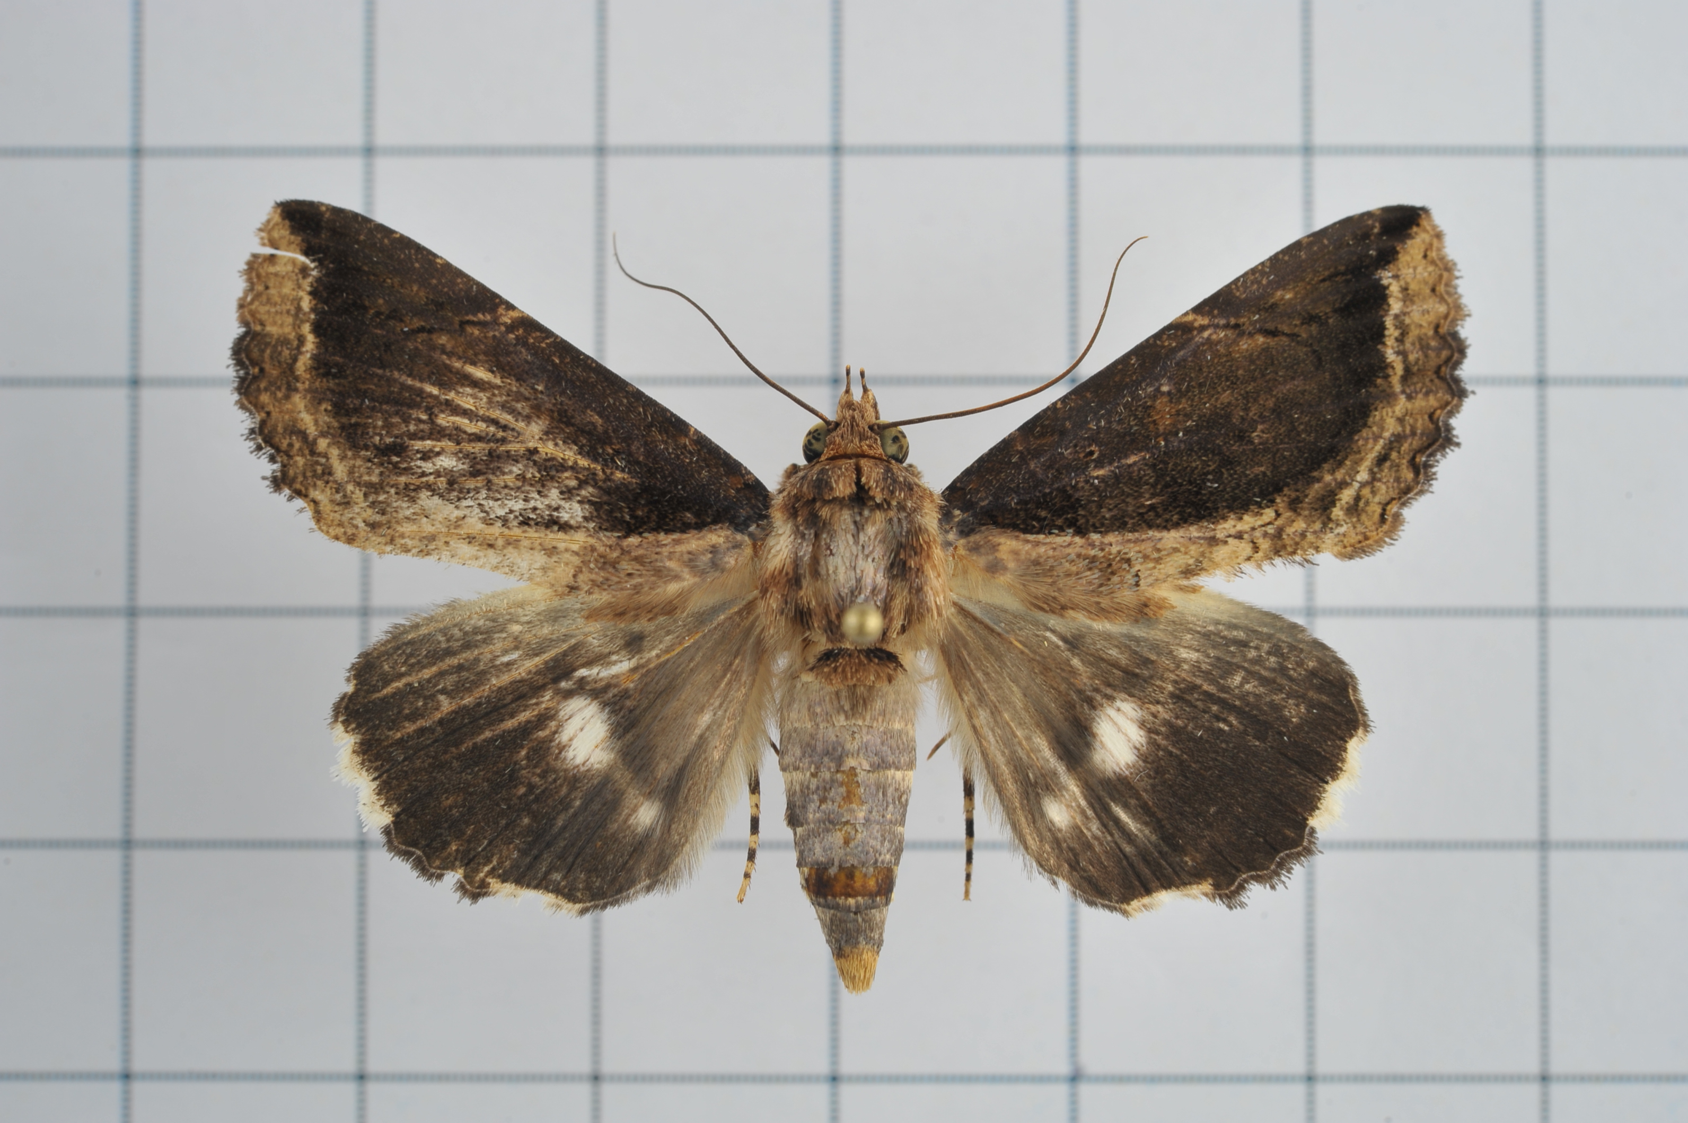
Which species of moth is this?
Ercheia cyllaria
